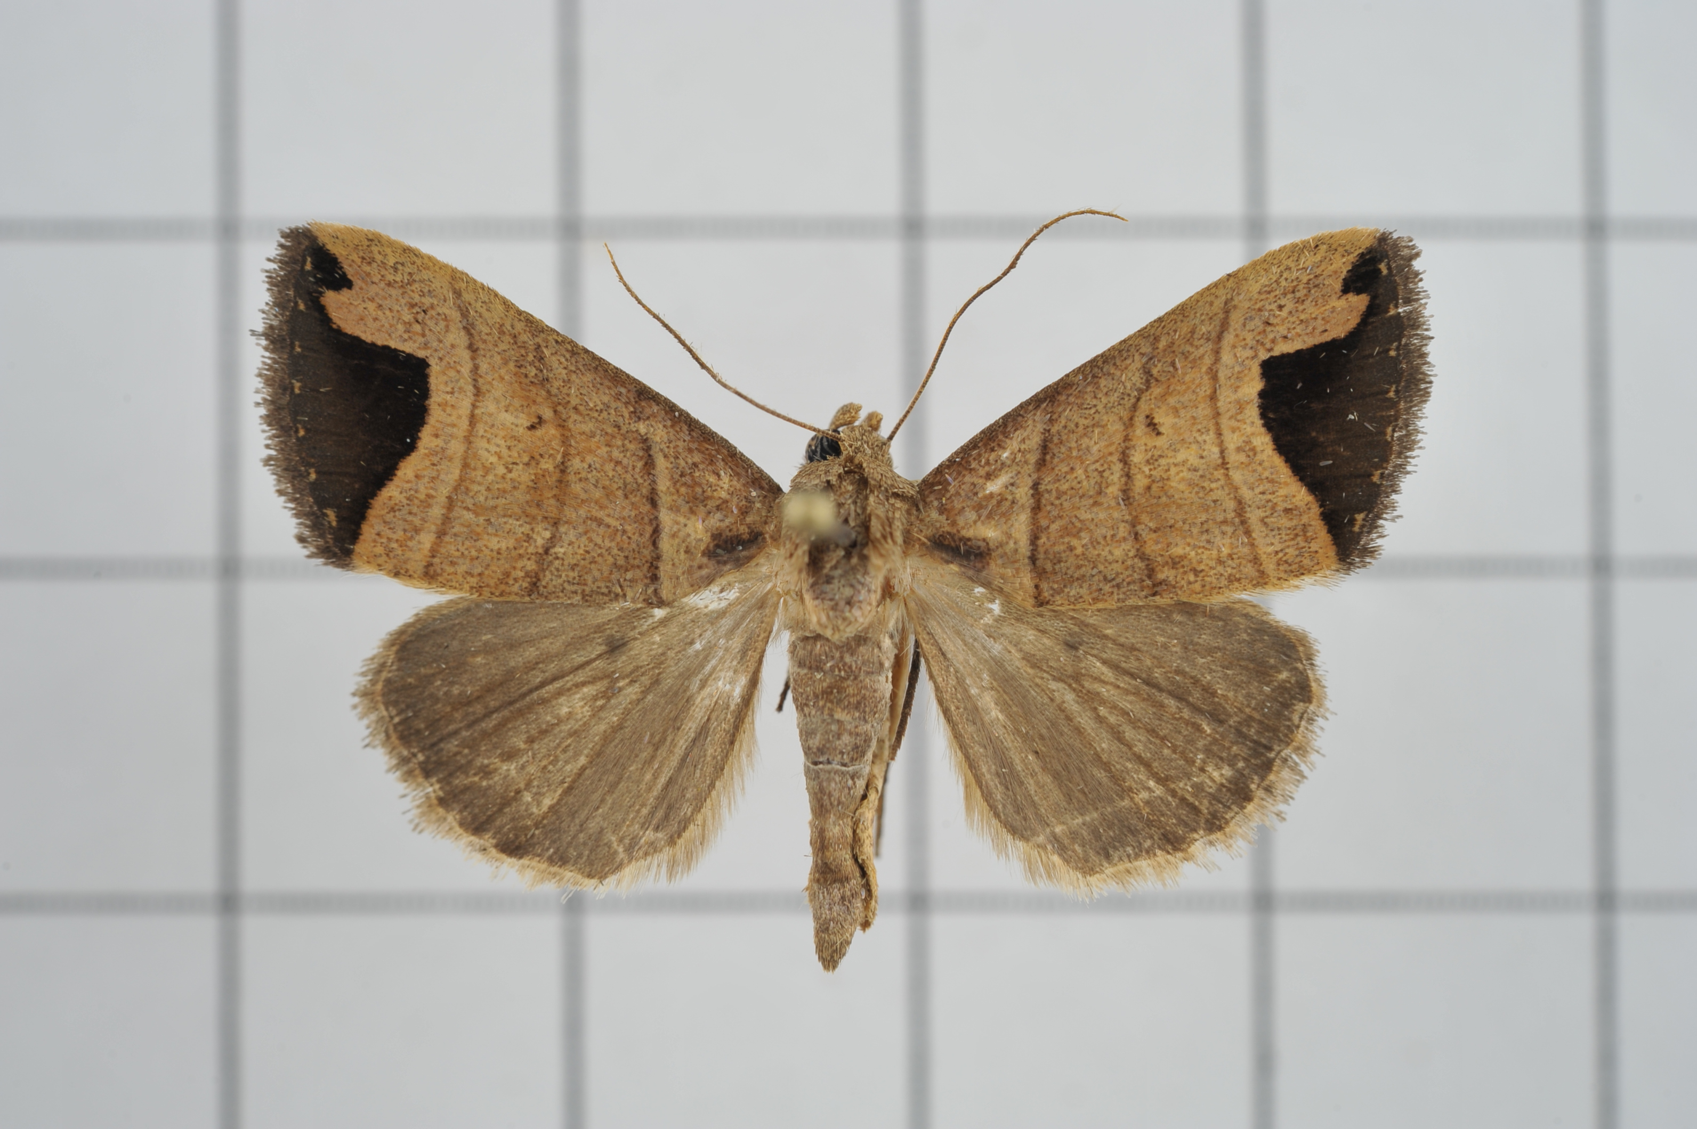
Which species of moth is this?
Bocula marginata
